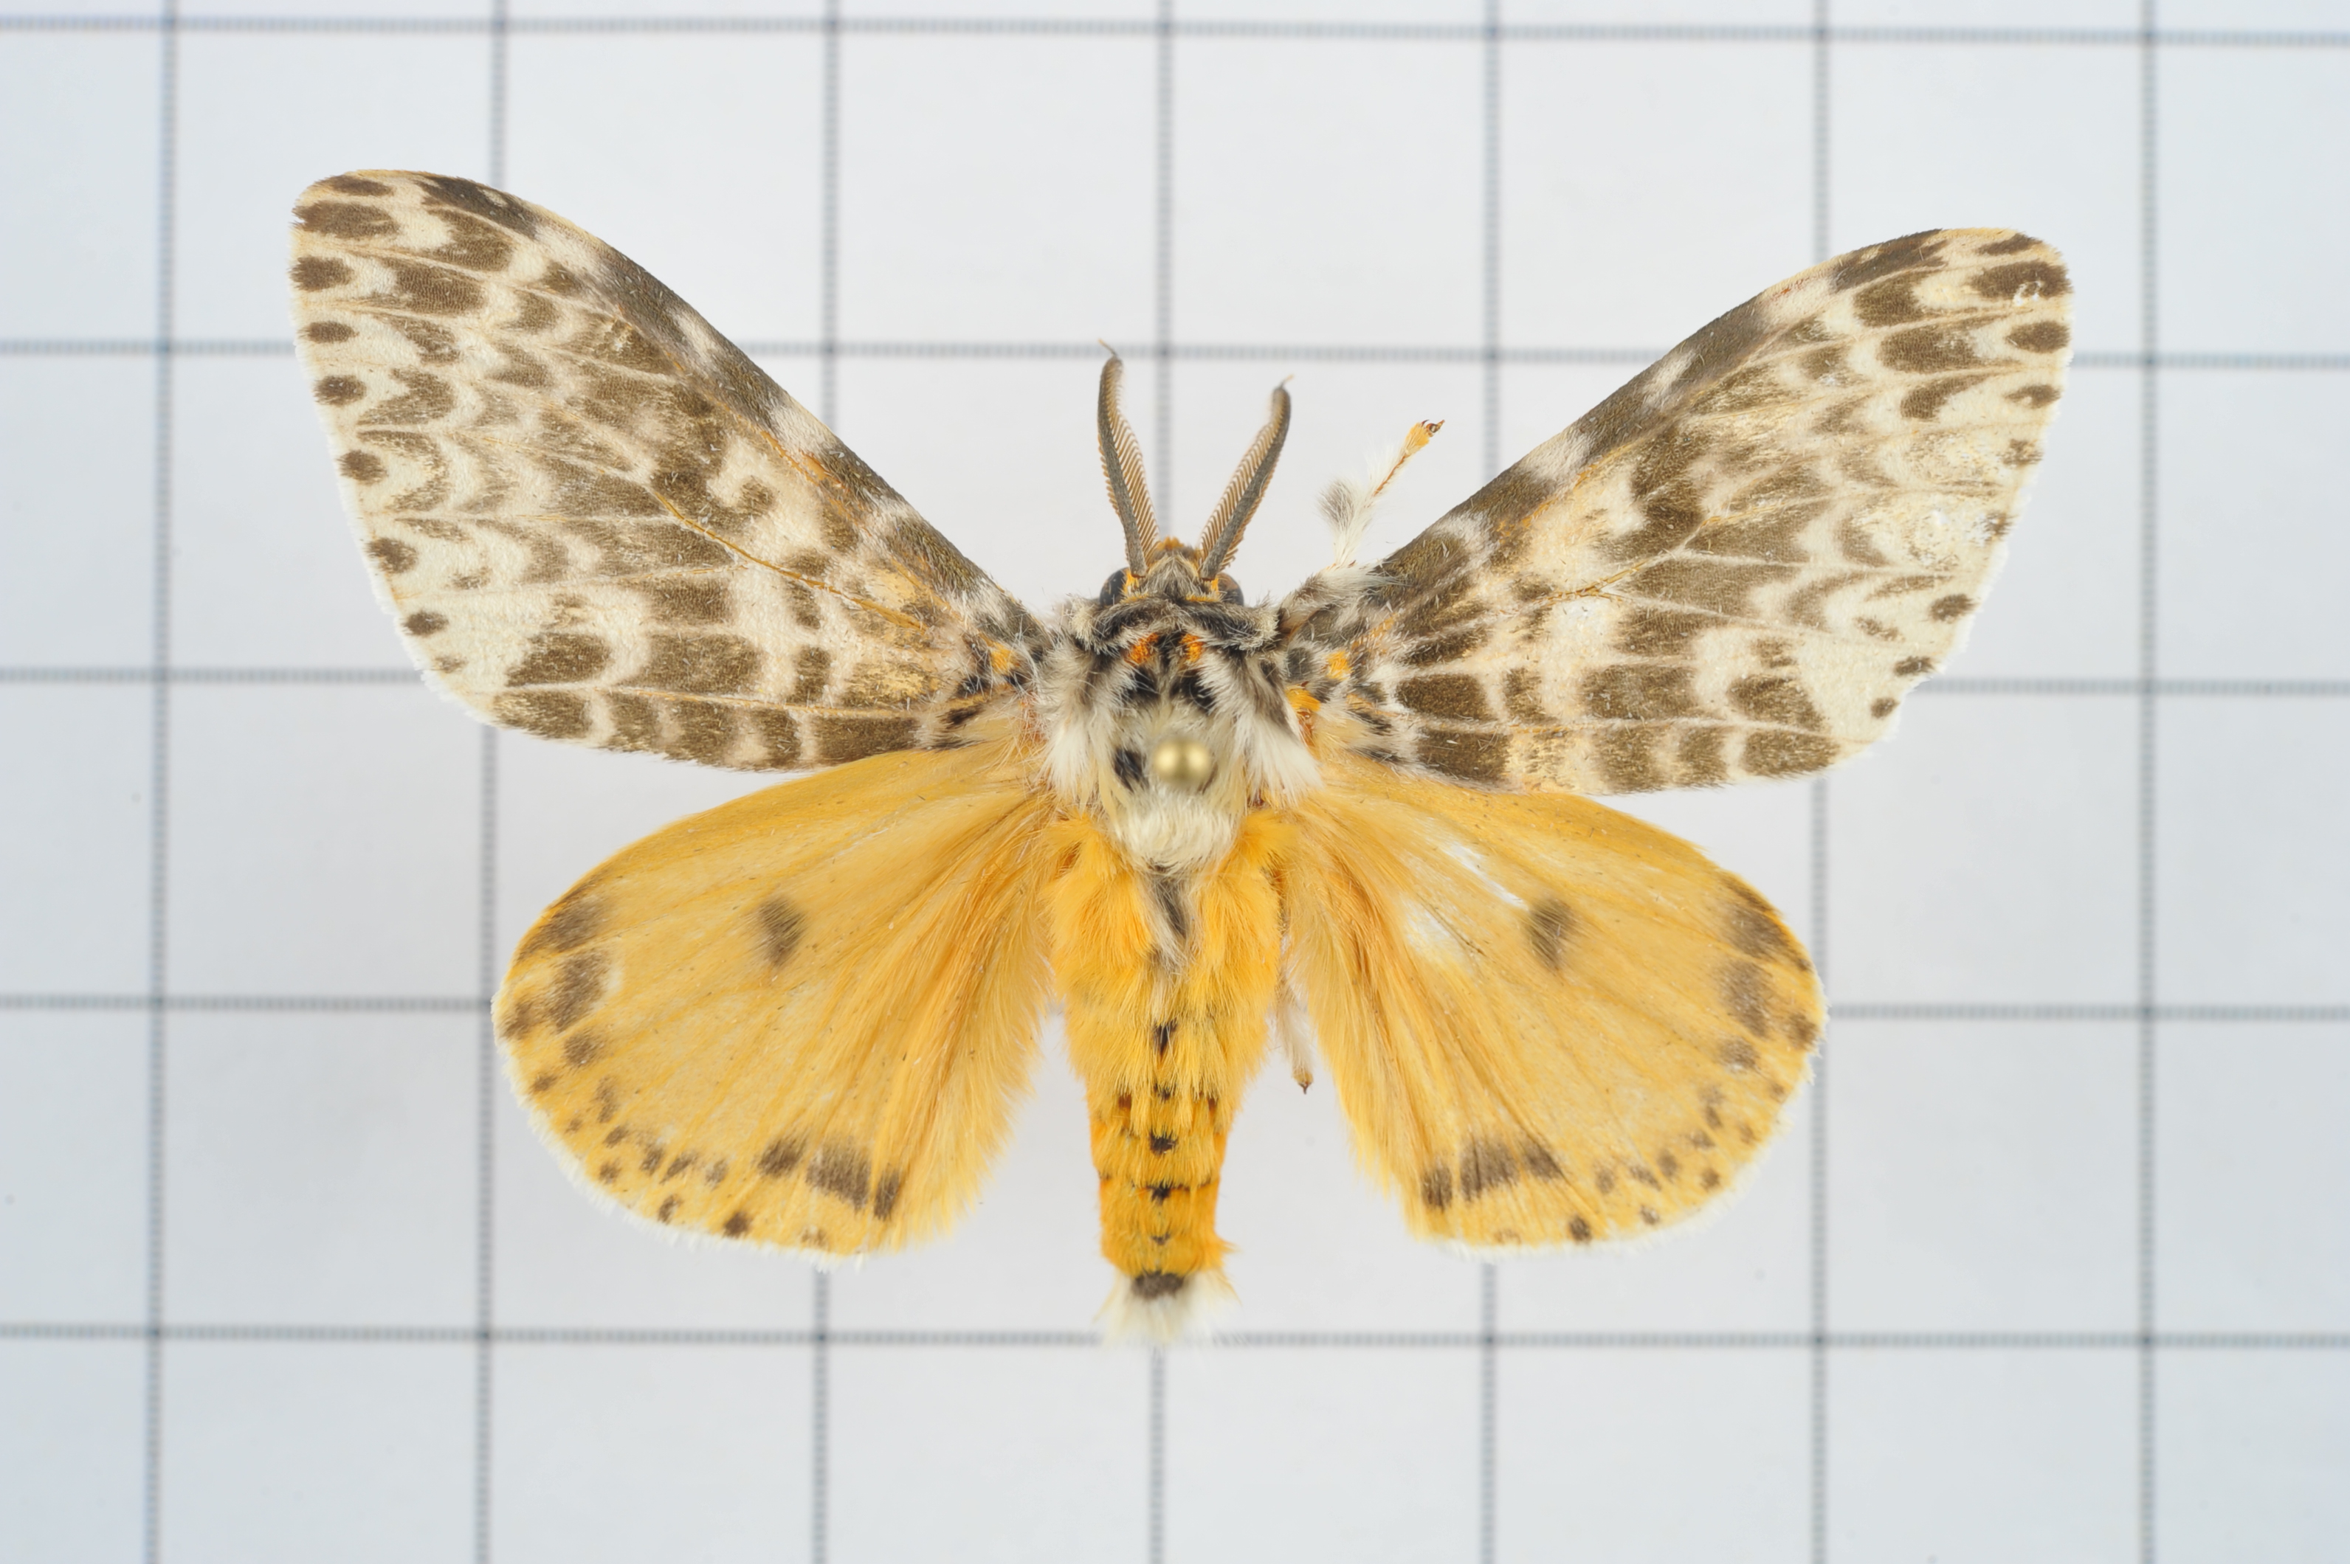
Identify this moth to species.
Lymantria mathura subpallida
